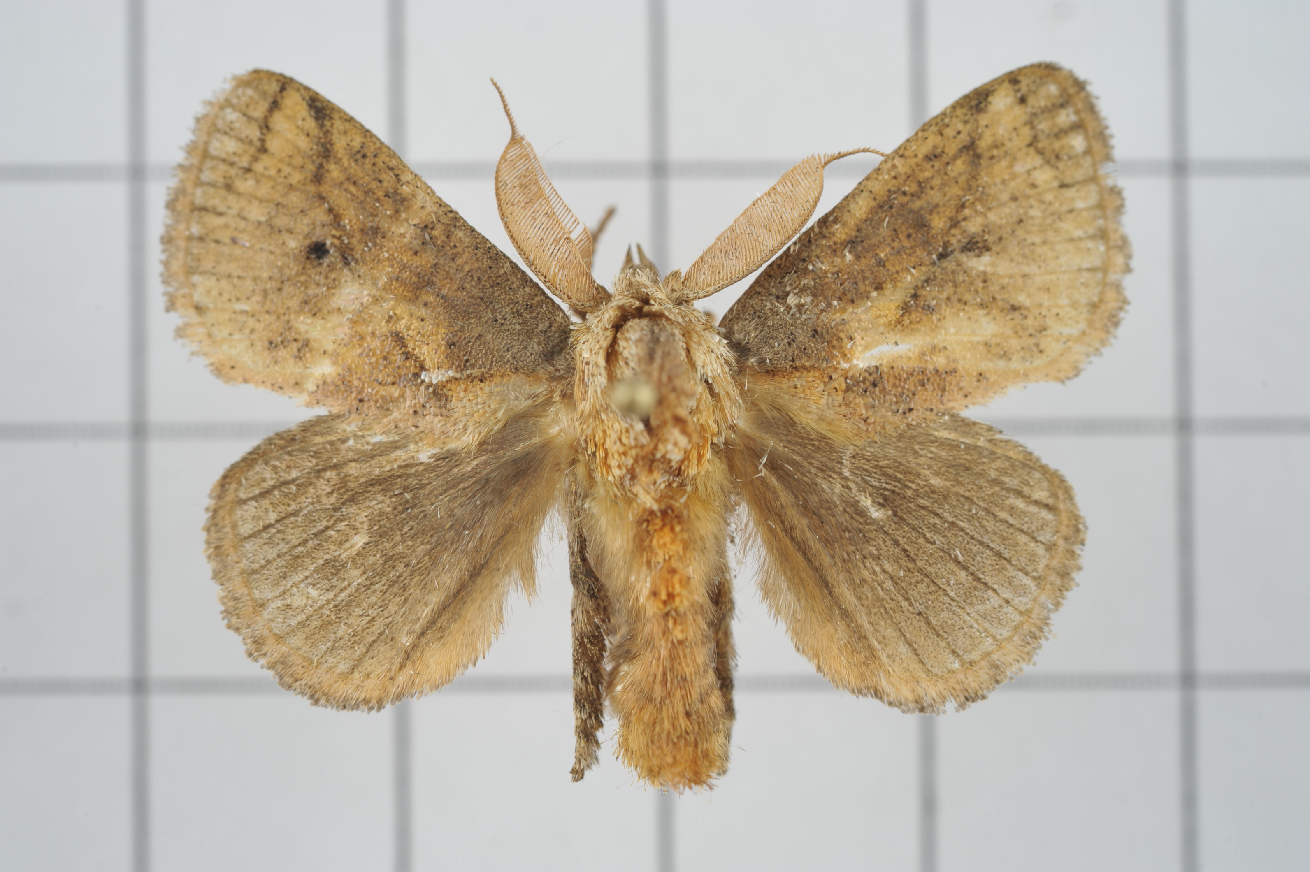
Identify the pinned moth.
Susica sinensis
